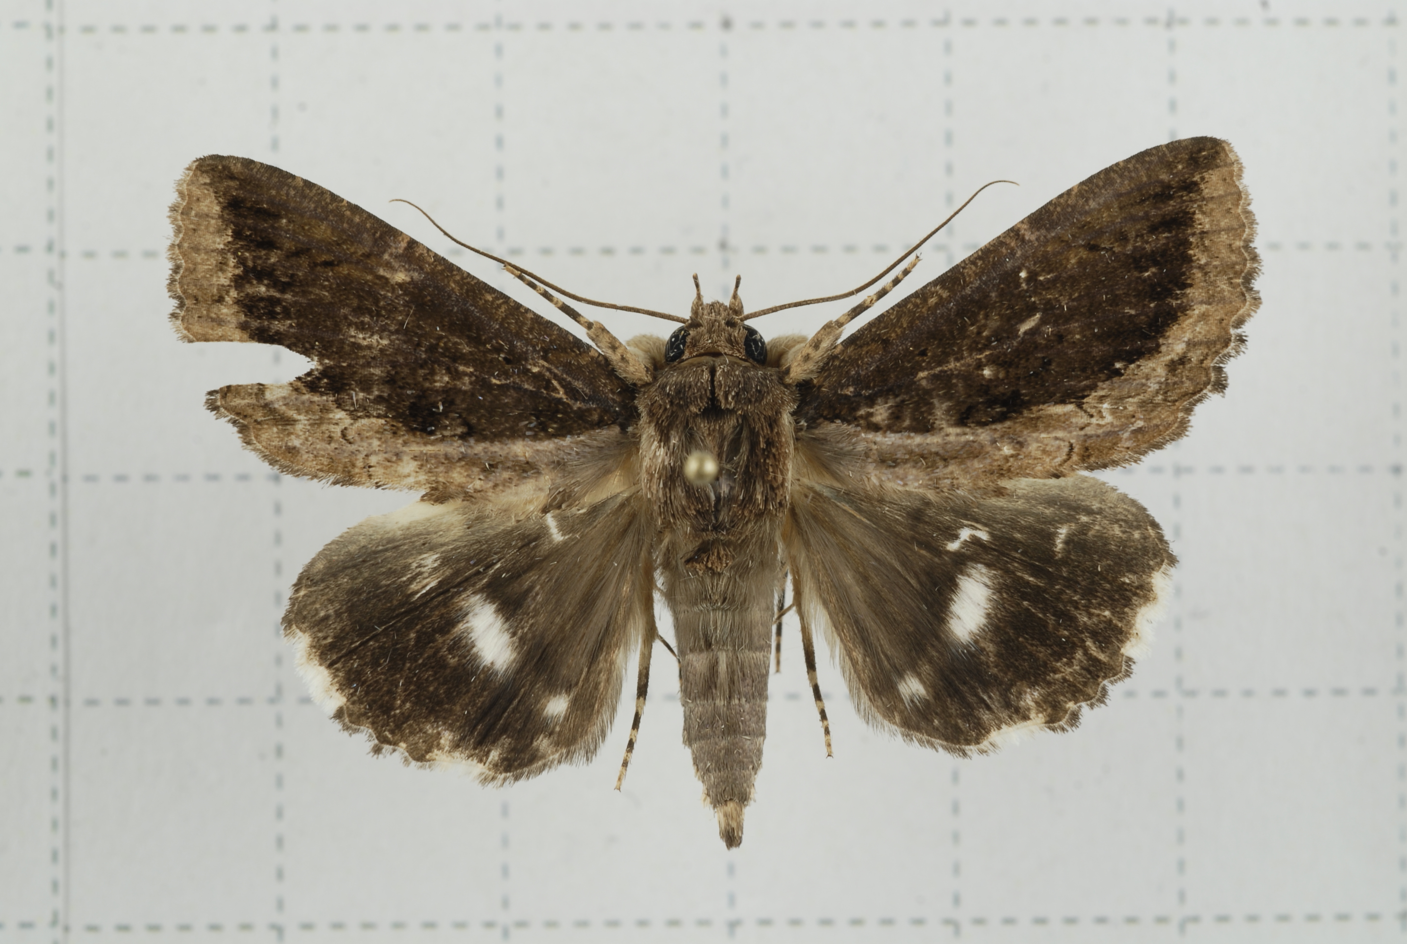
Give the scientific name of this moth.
Ercheia cyllaria
